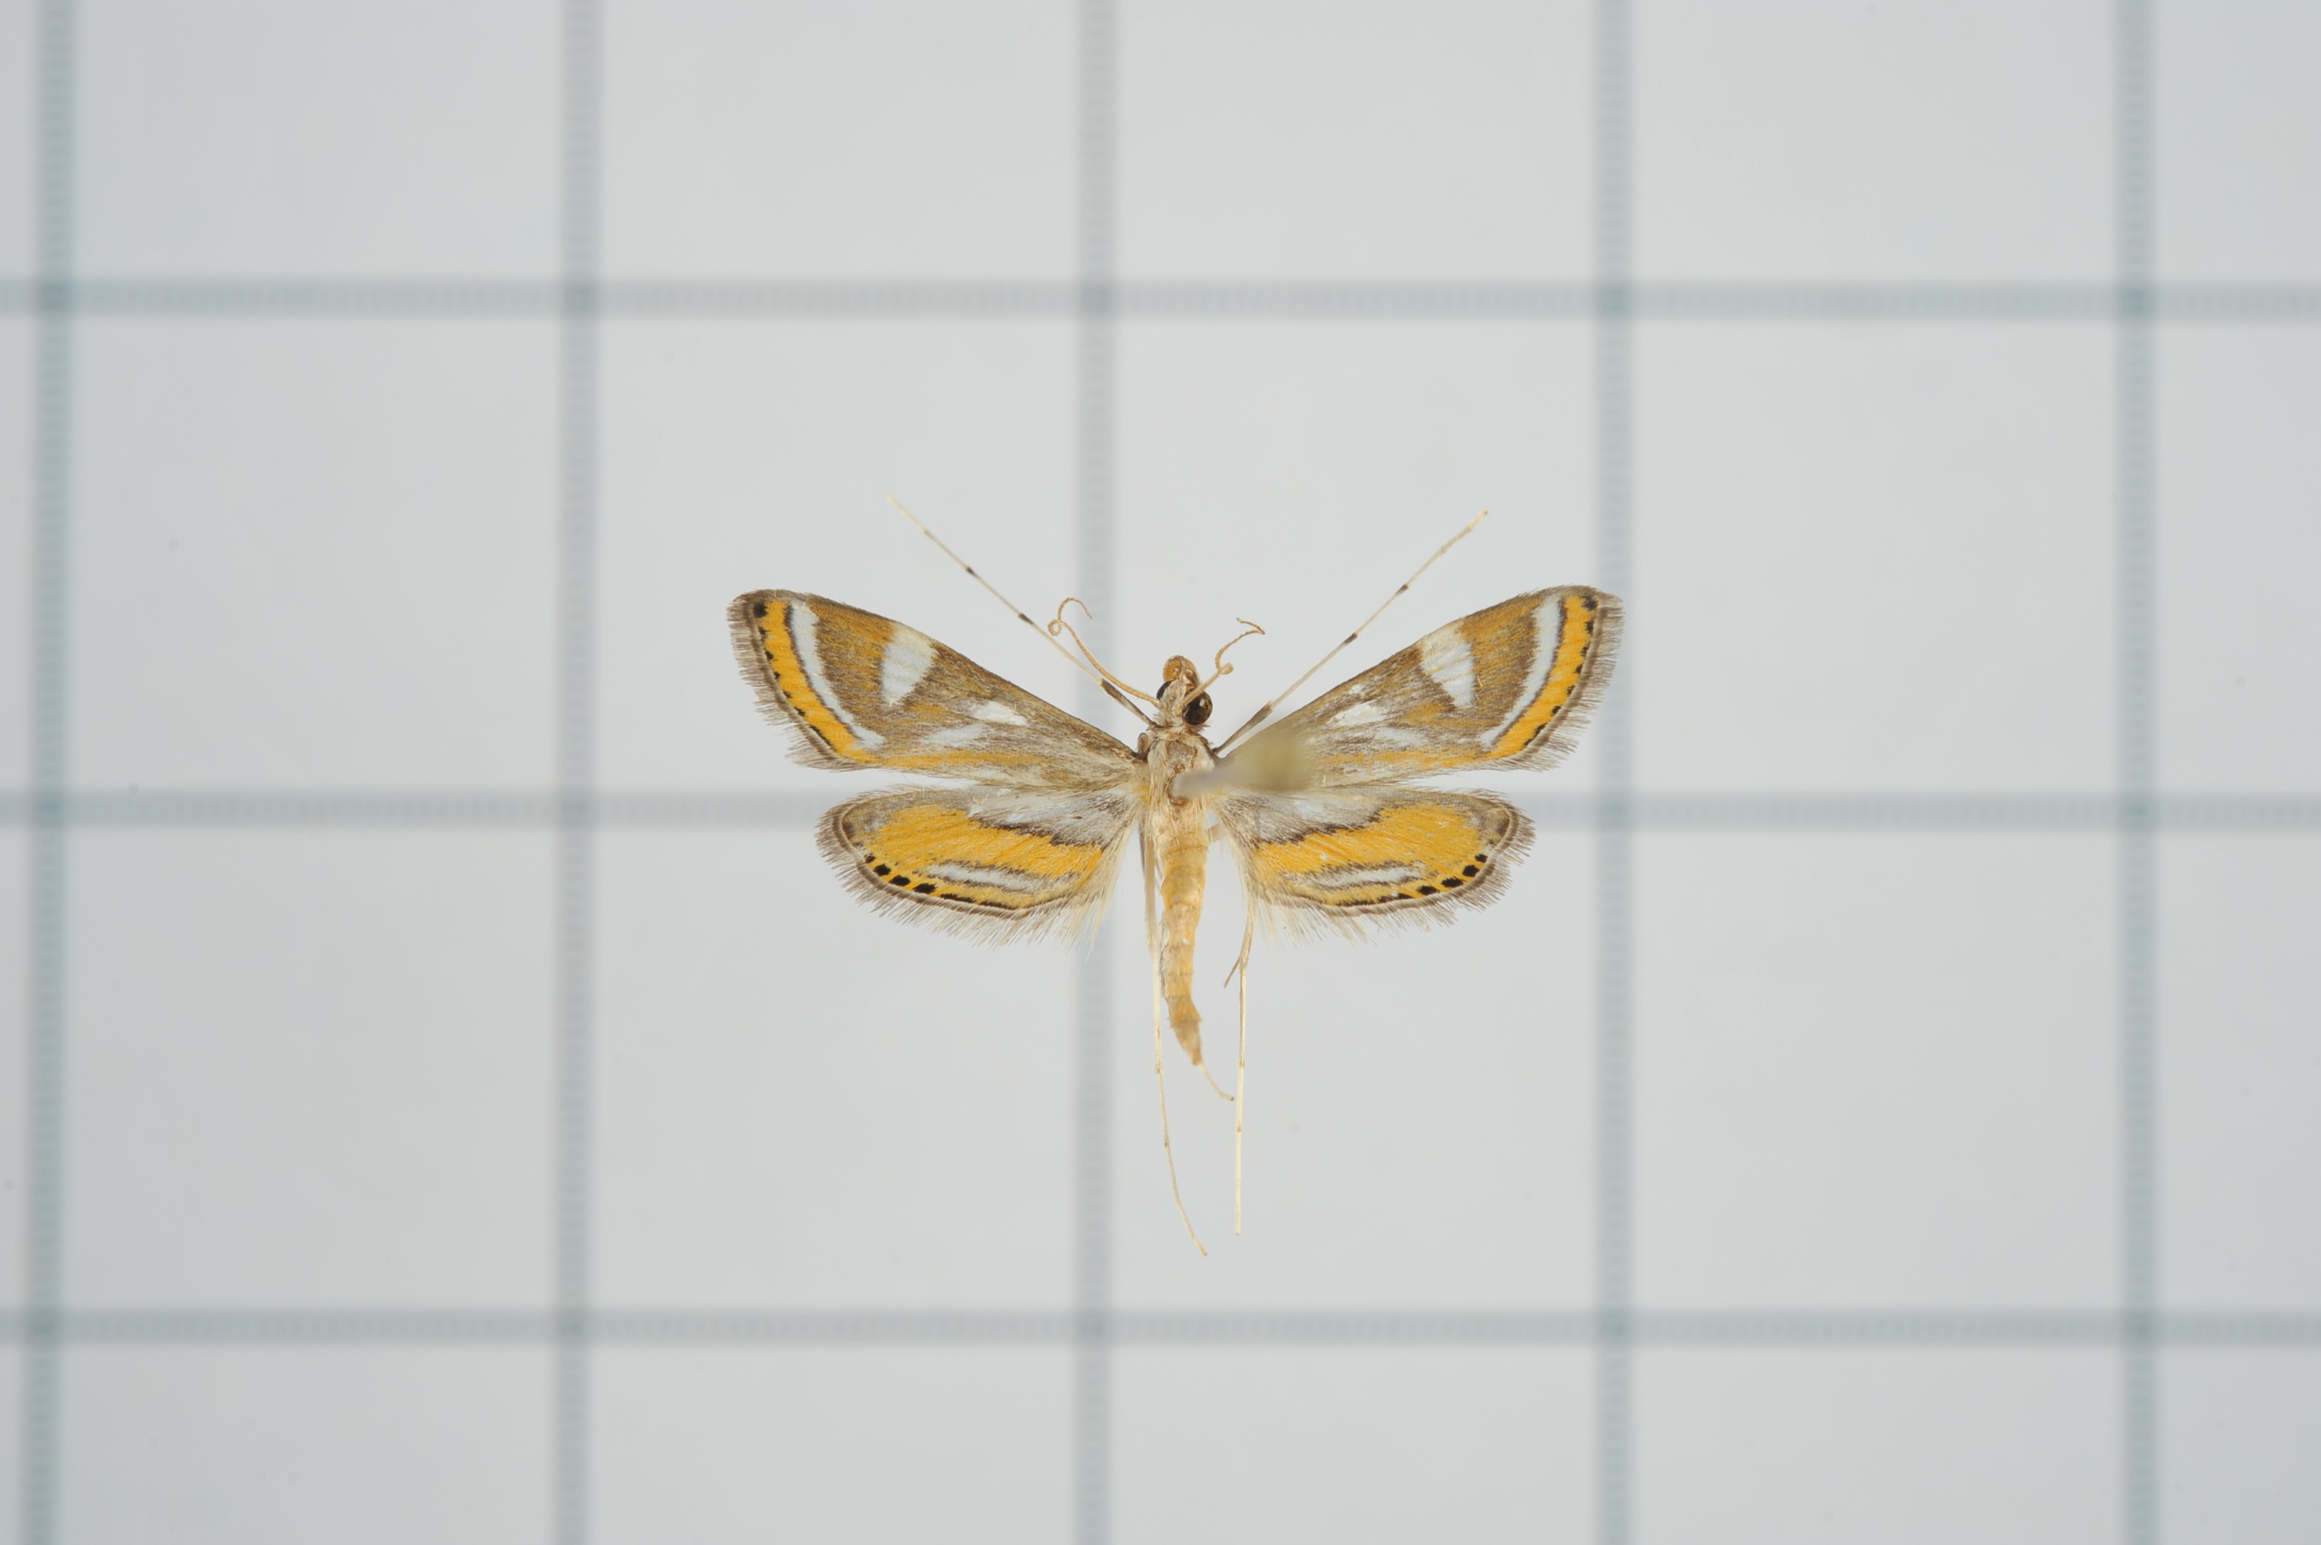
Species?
Strepsinoma croesusalis
